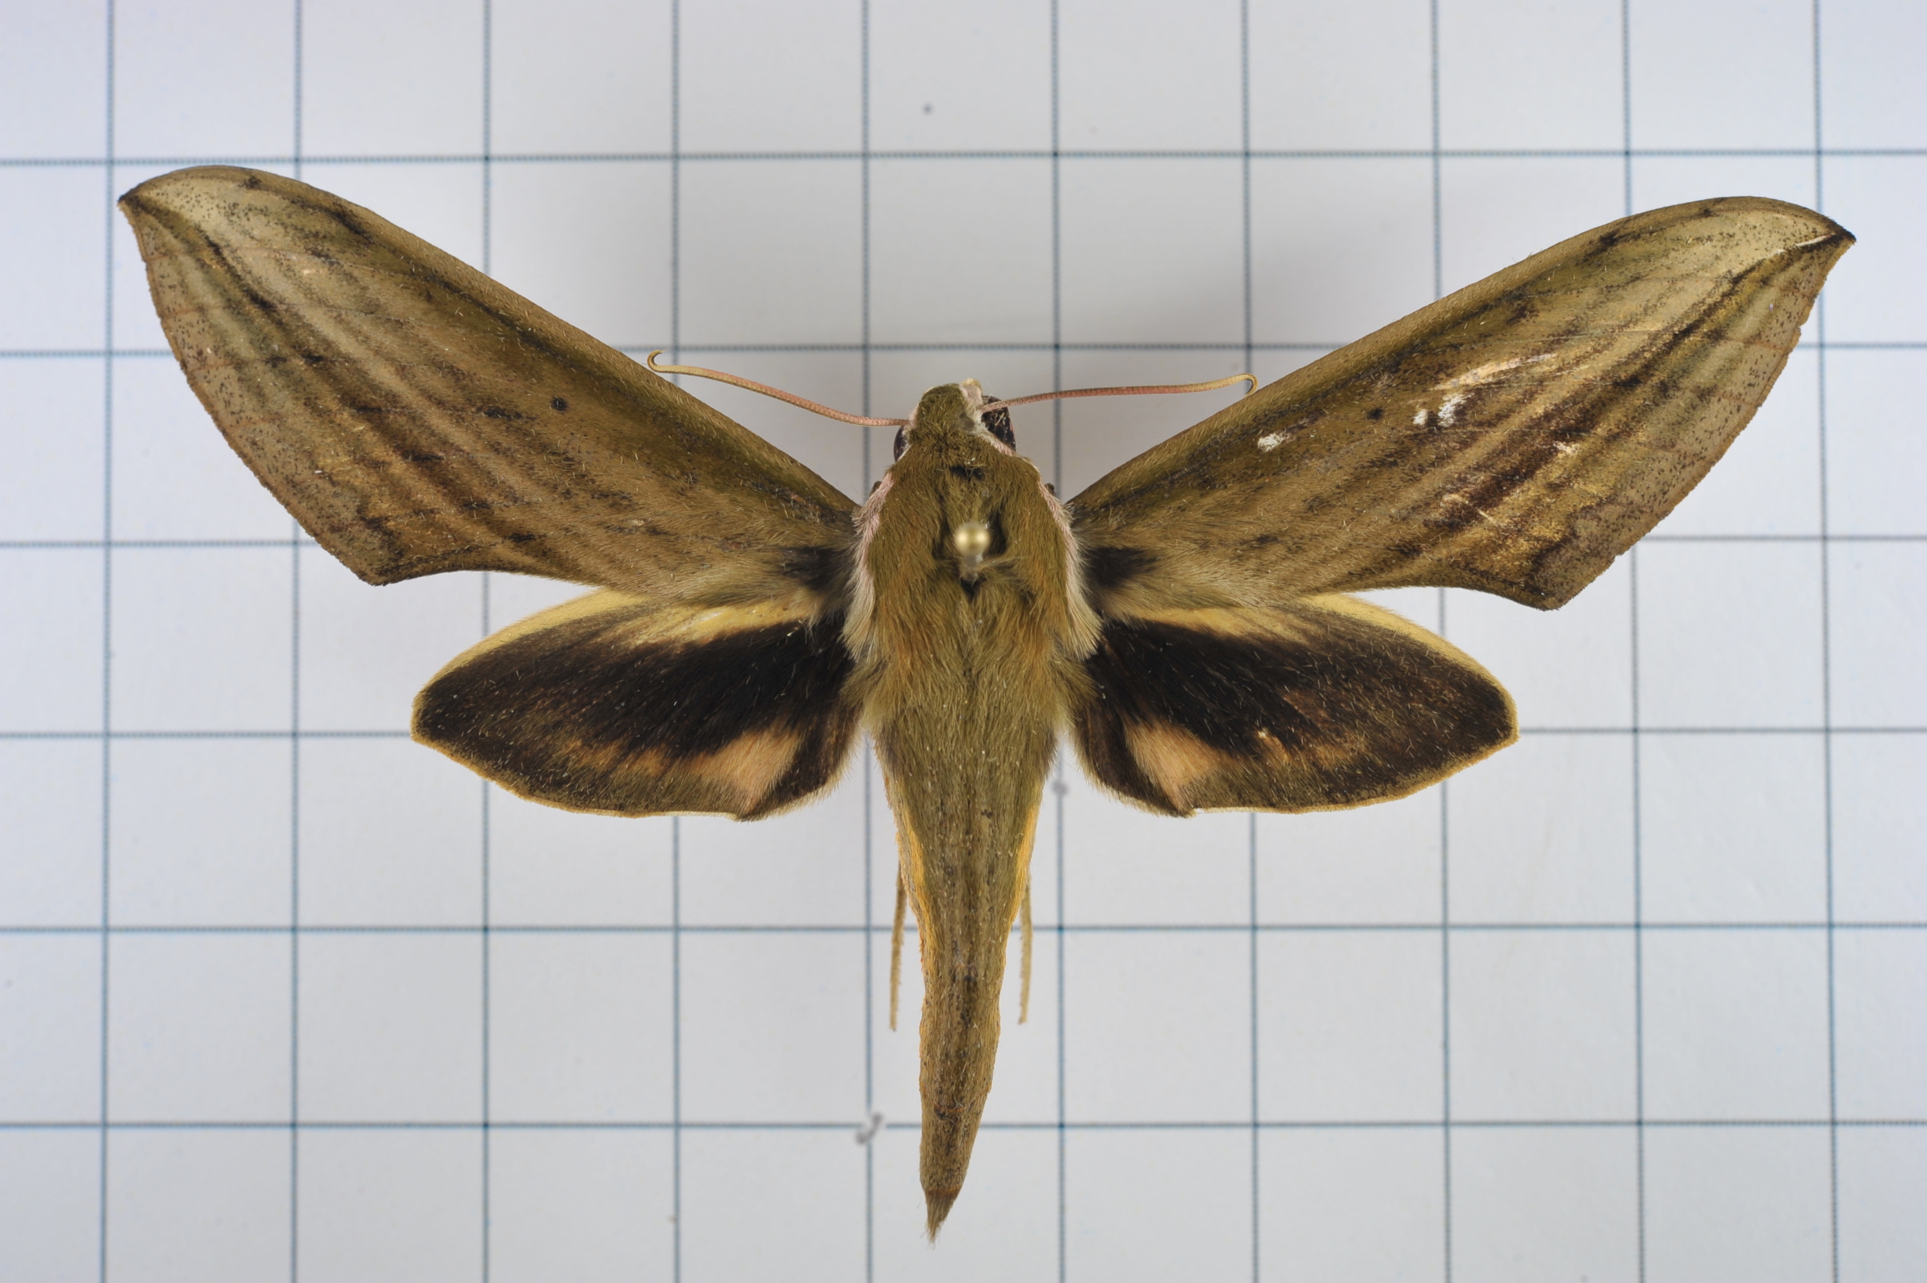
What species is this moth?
Cechetra minor
